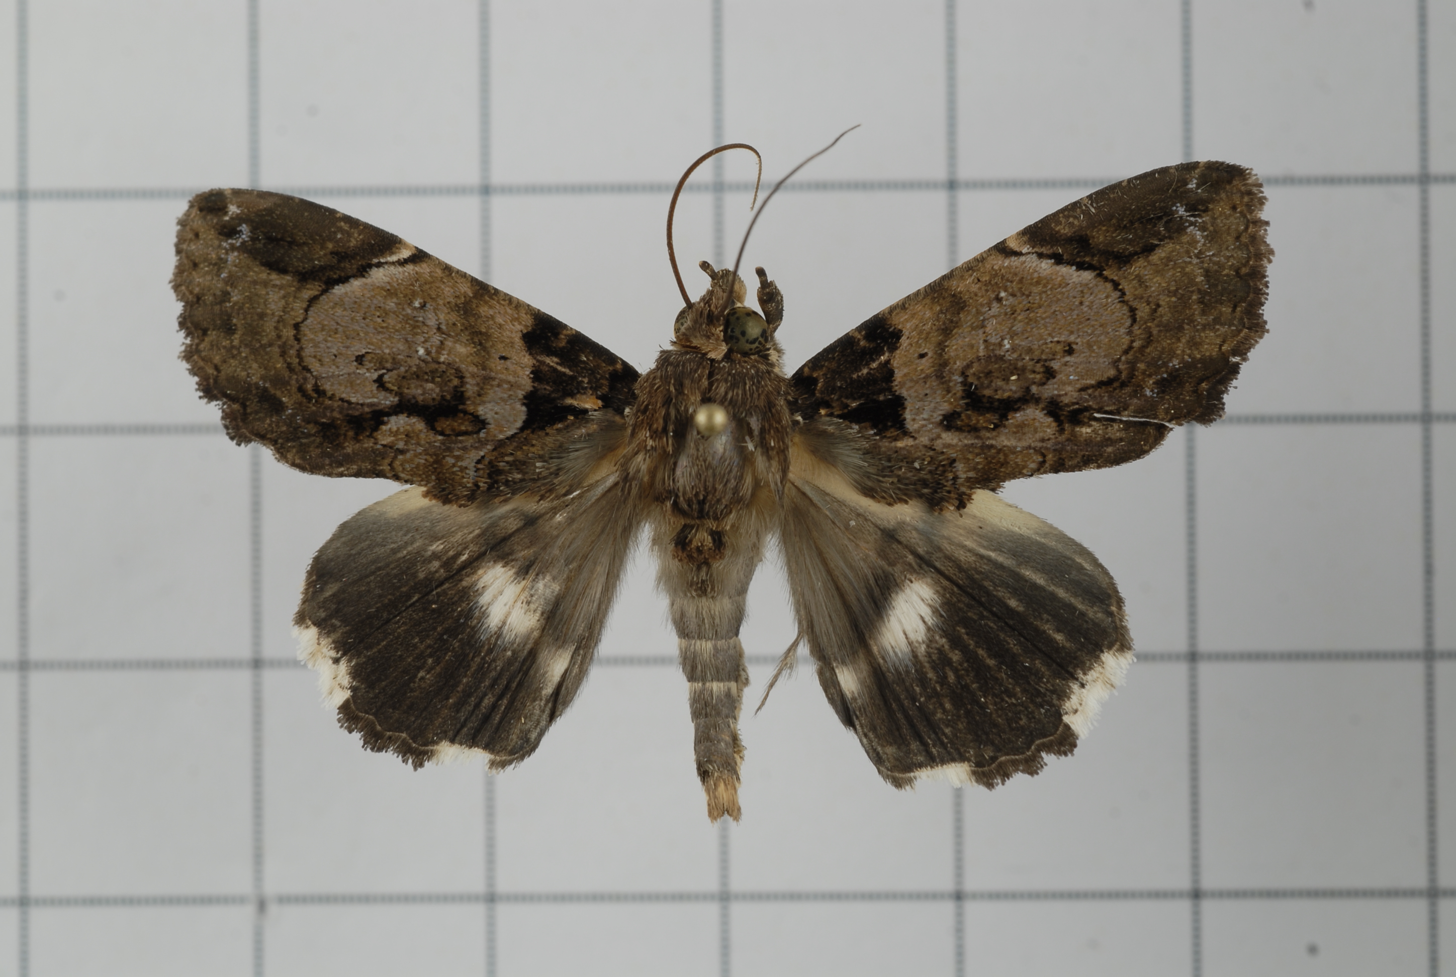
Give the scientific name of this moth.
Ercheia cyllaria
